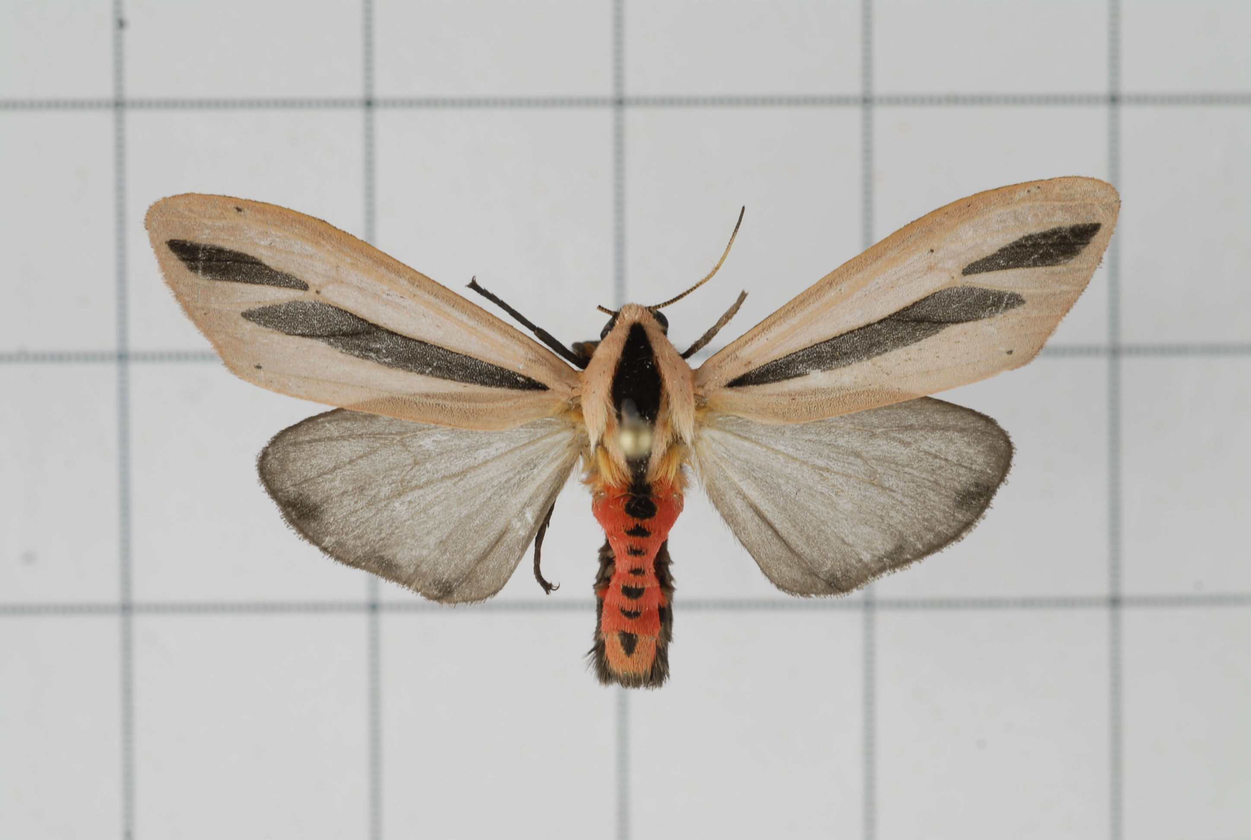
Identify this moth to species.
Creatonotos gangis
